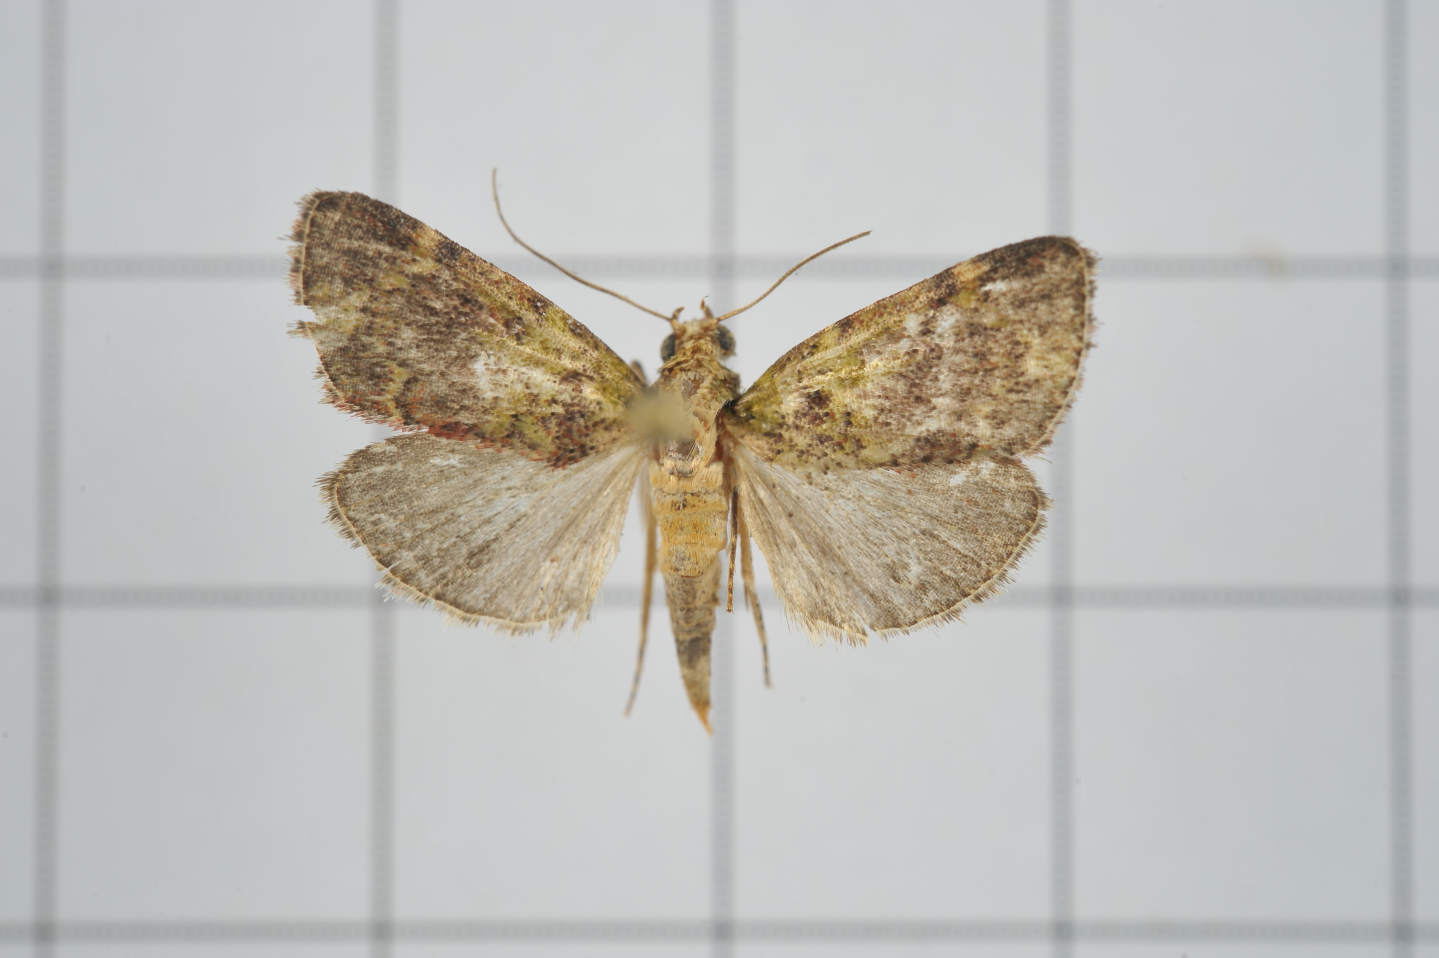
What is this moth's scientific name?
Orthaga olivacea
